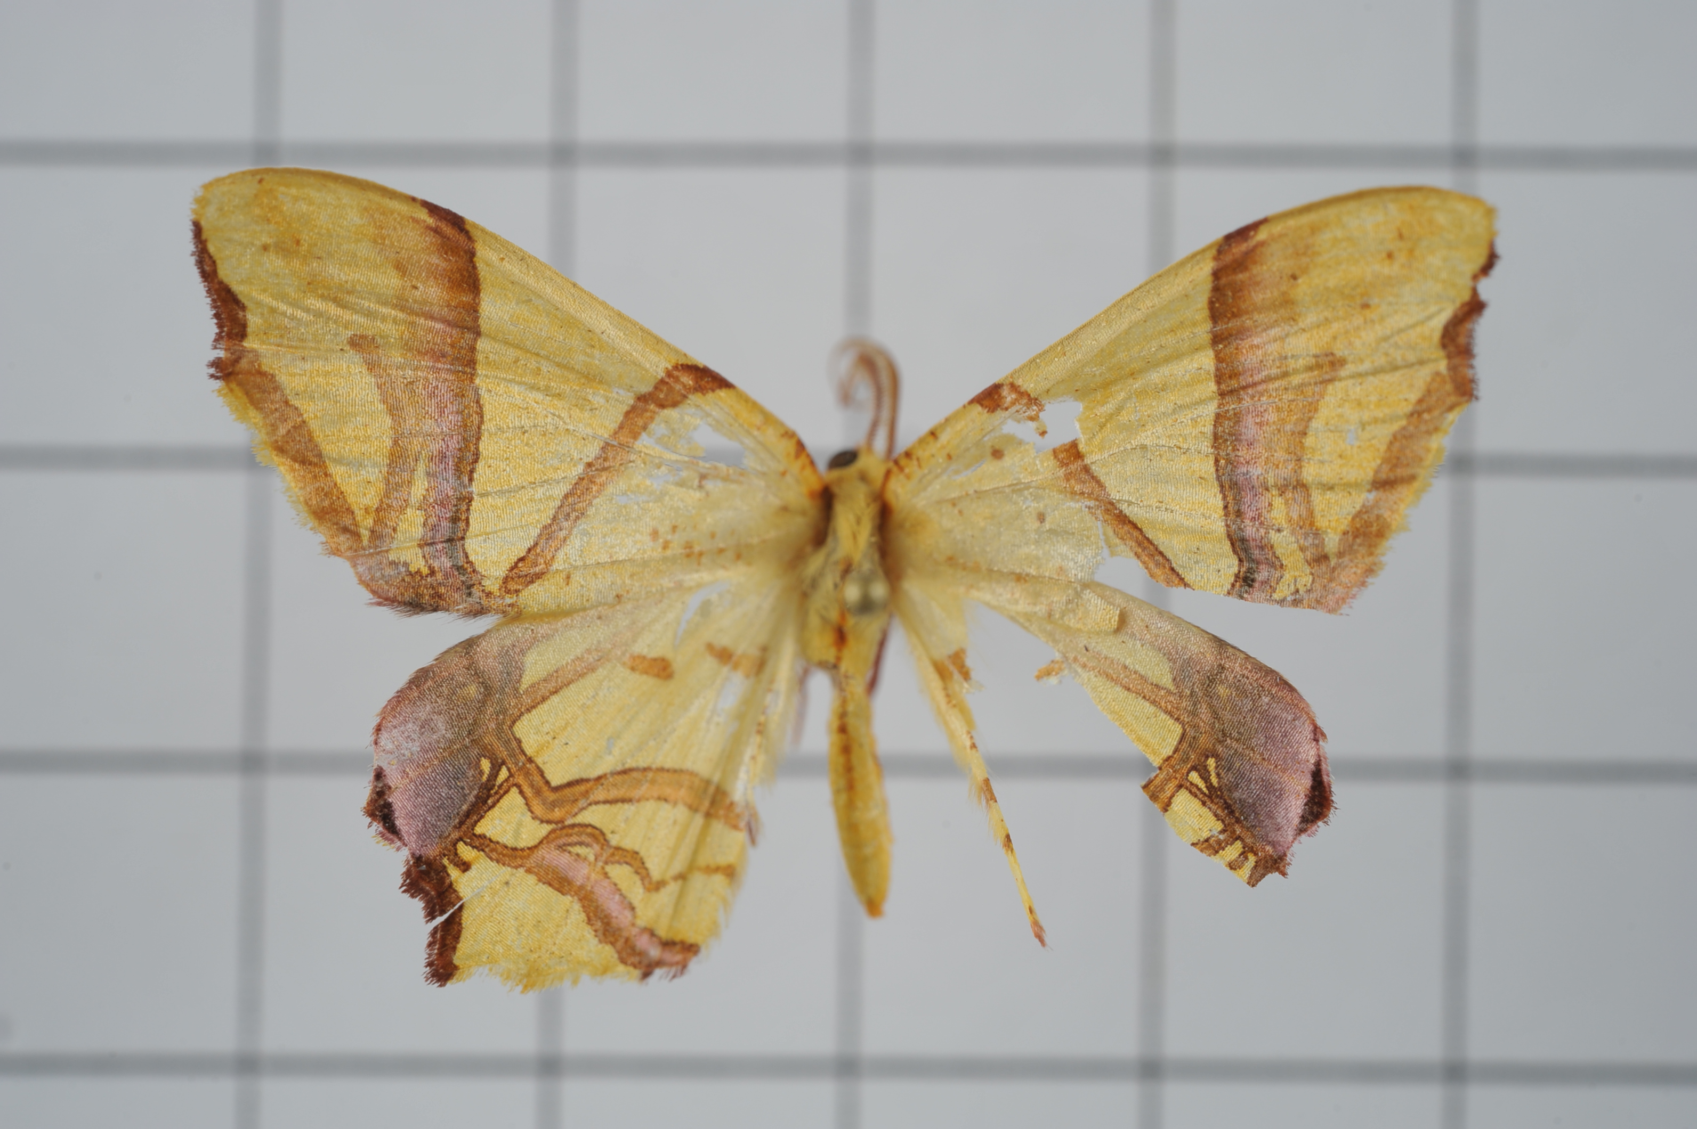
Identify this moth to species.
Trotocraspeda divaricata
